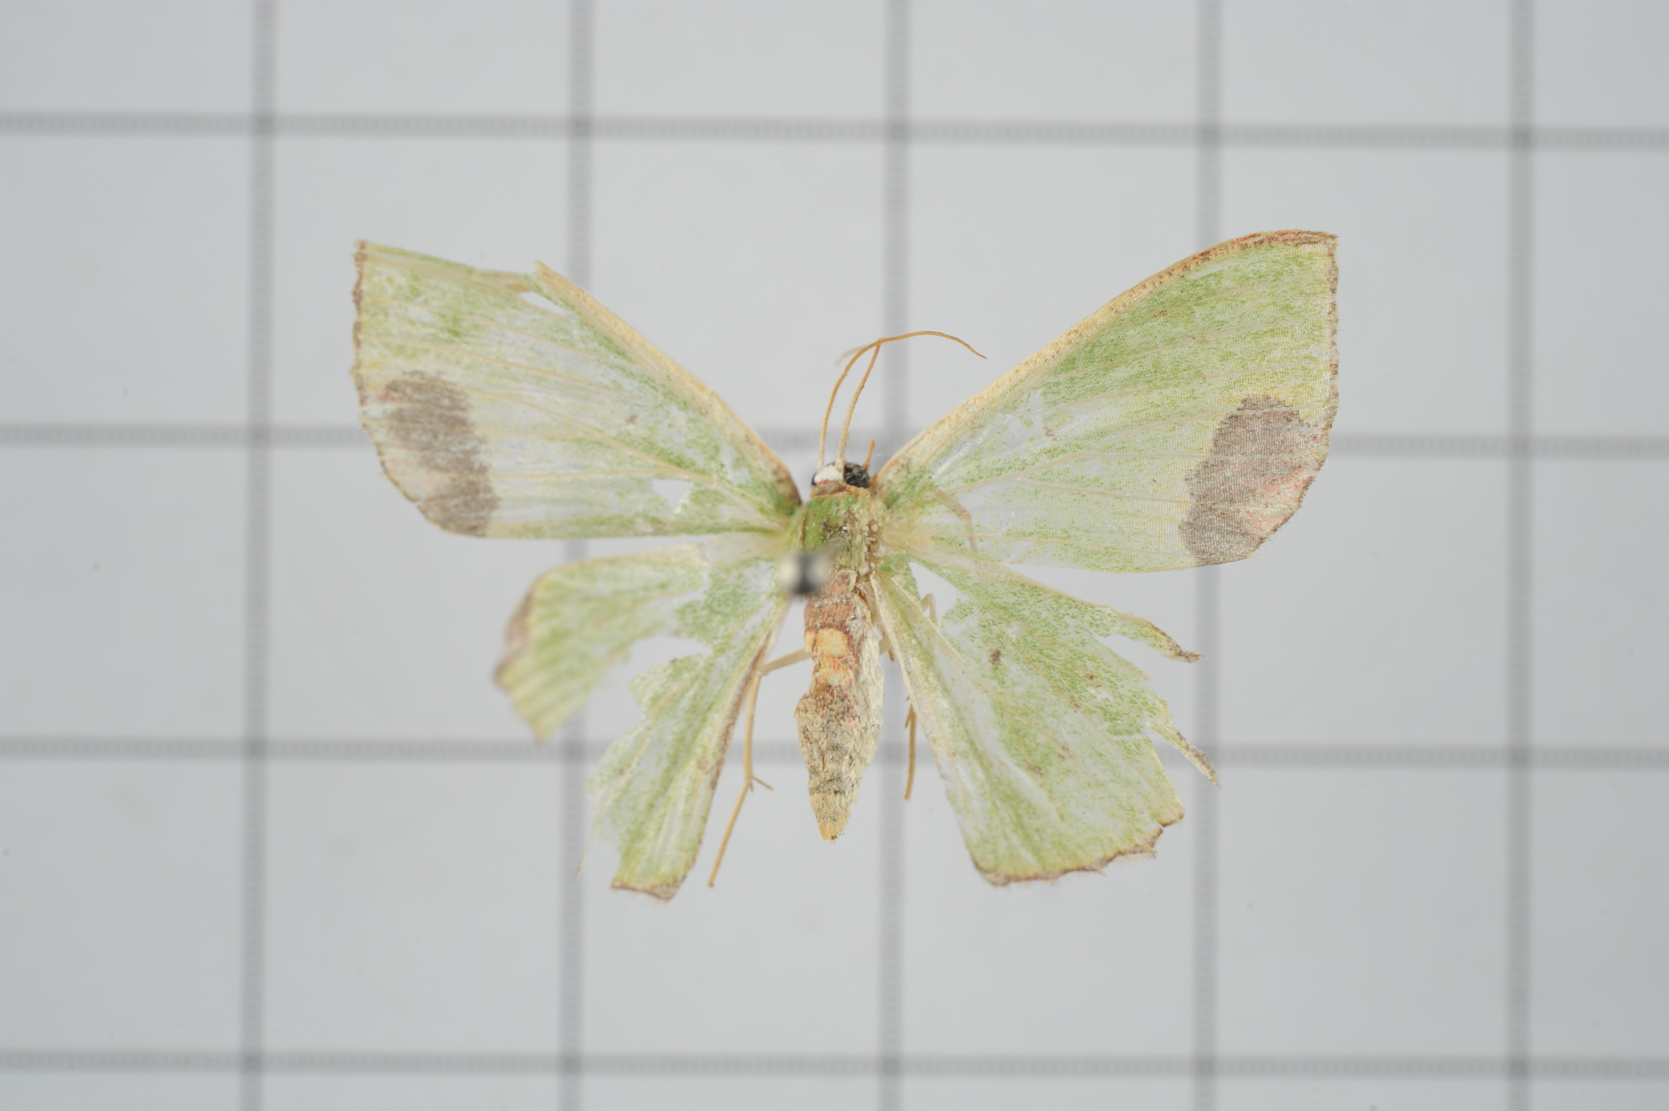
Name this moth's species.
Spaniocentra hollowayi
